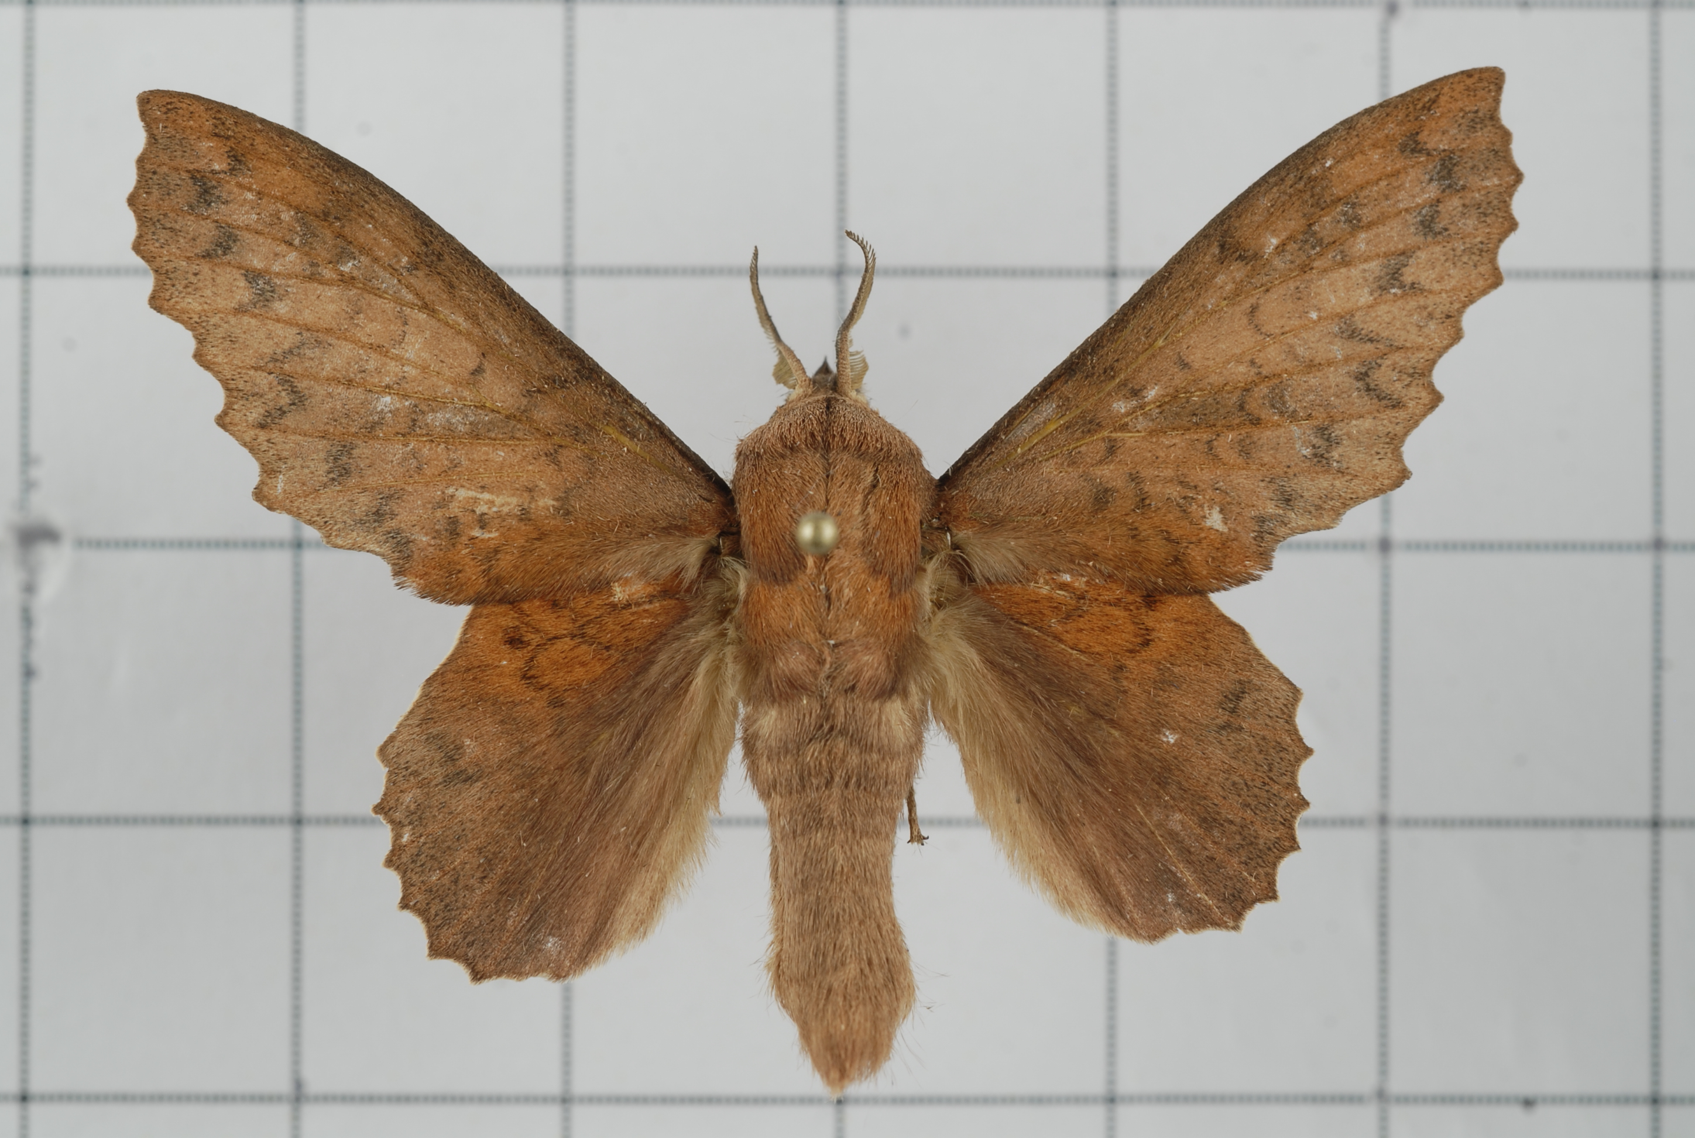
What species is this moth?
Gastropacha horishana horishana
